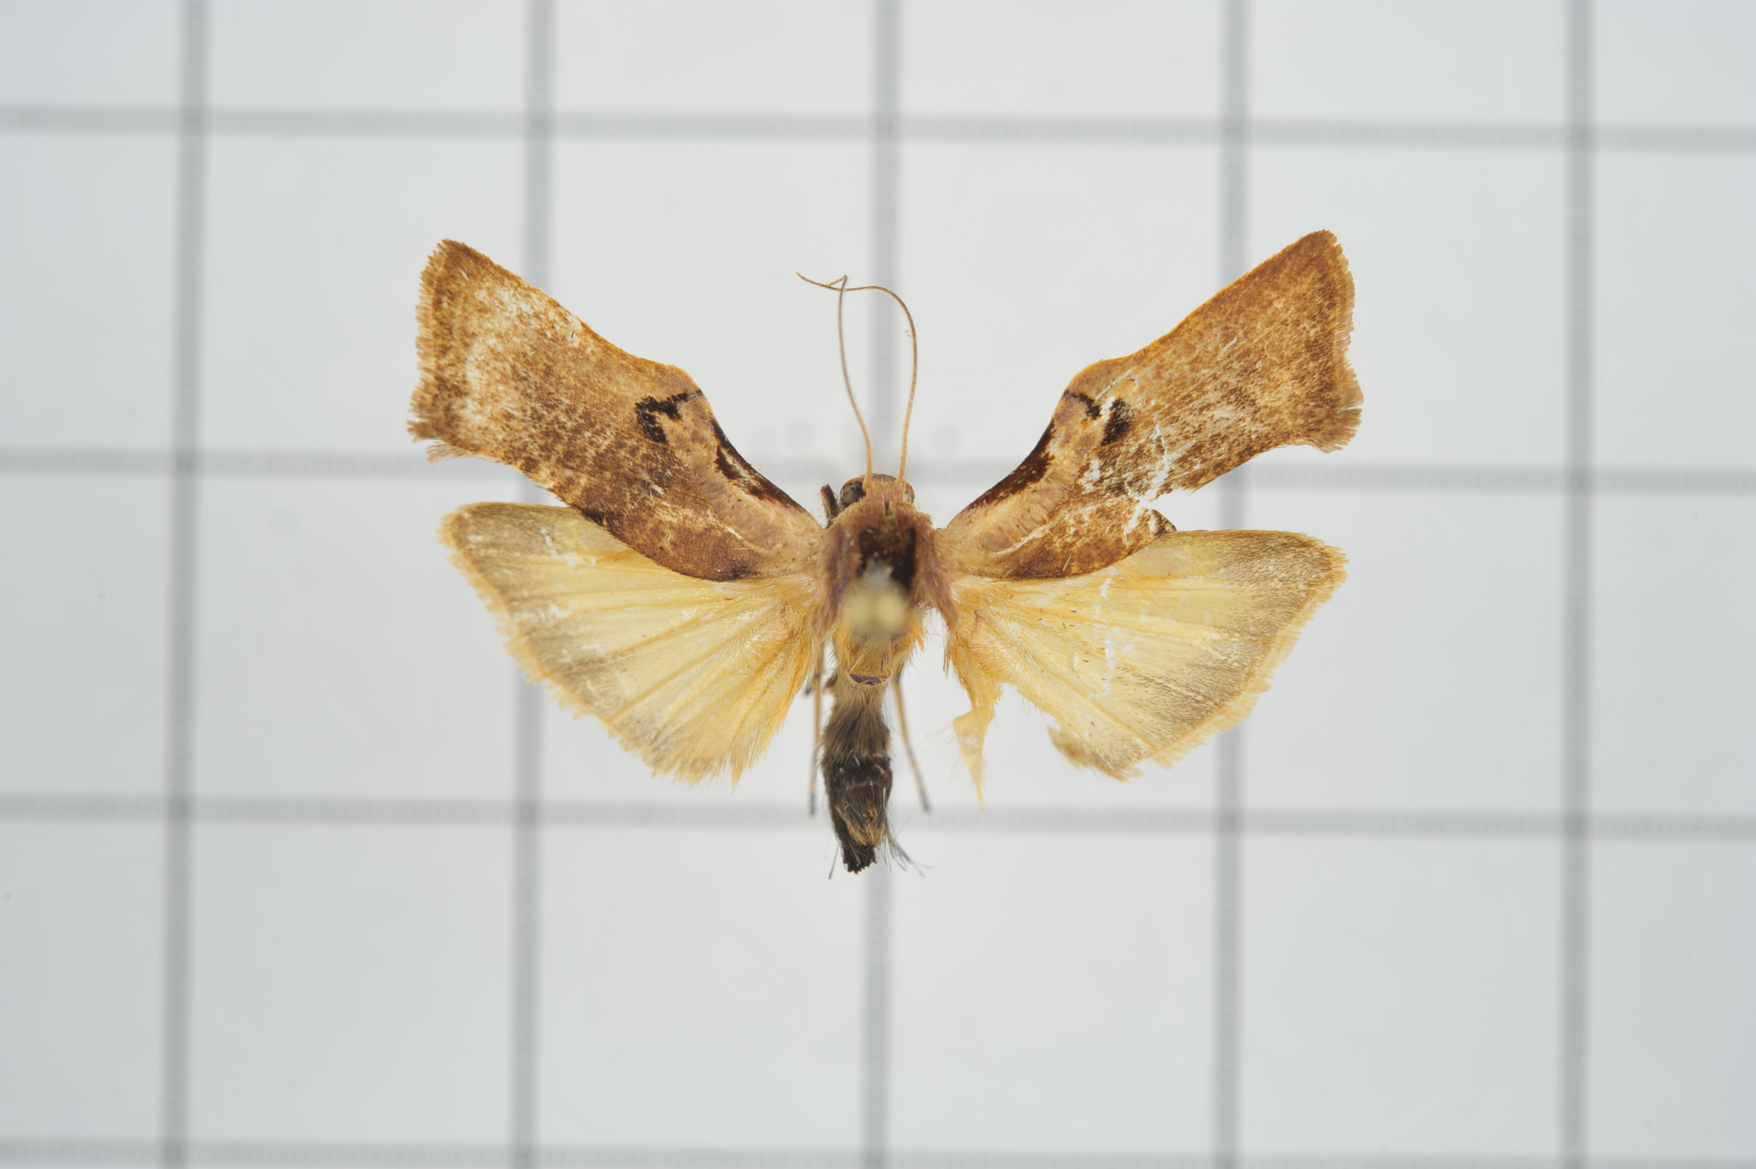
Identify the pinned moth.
Teulisna tumida
